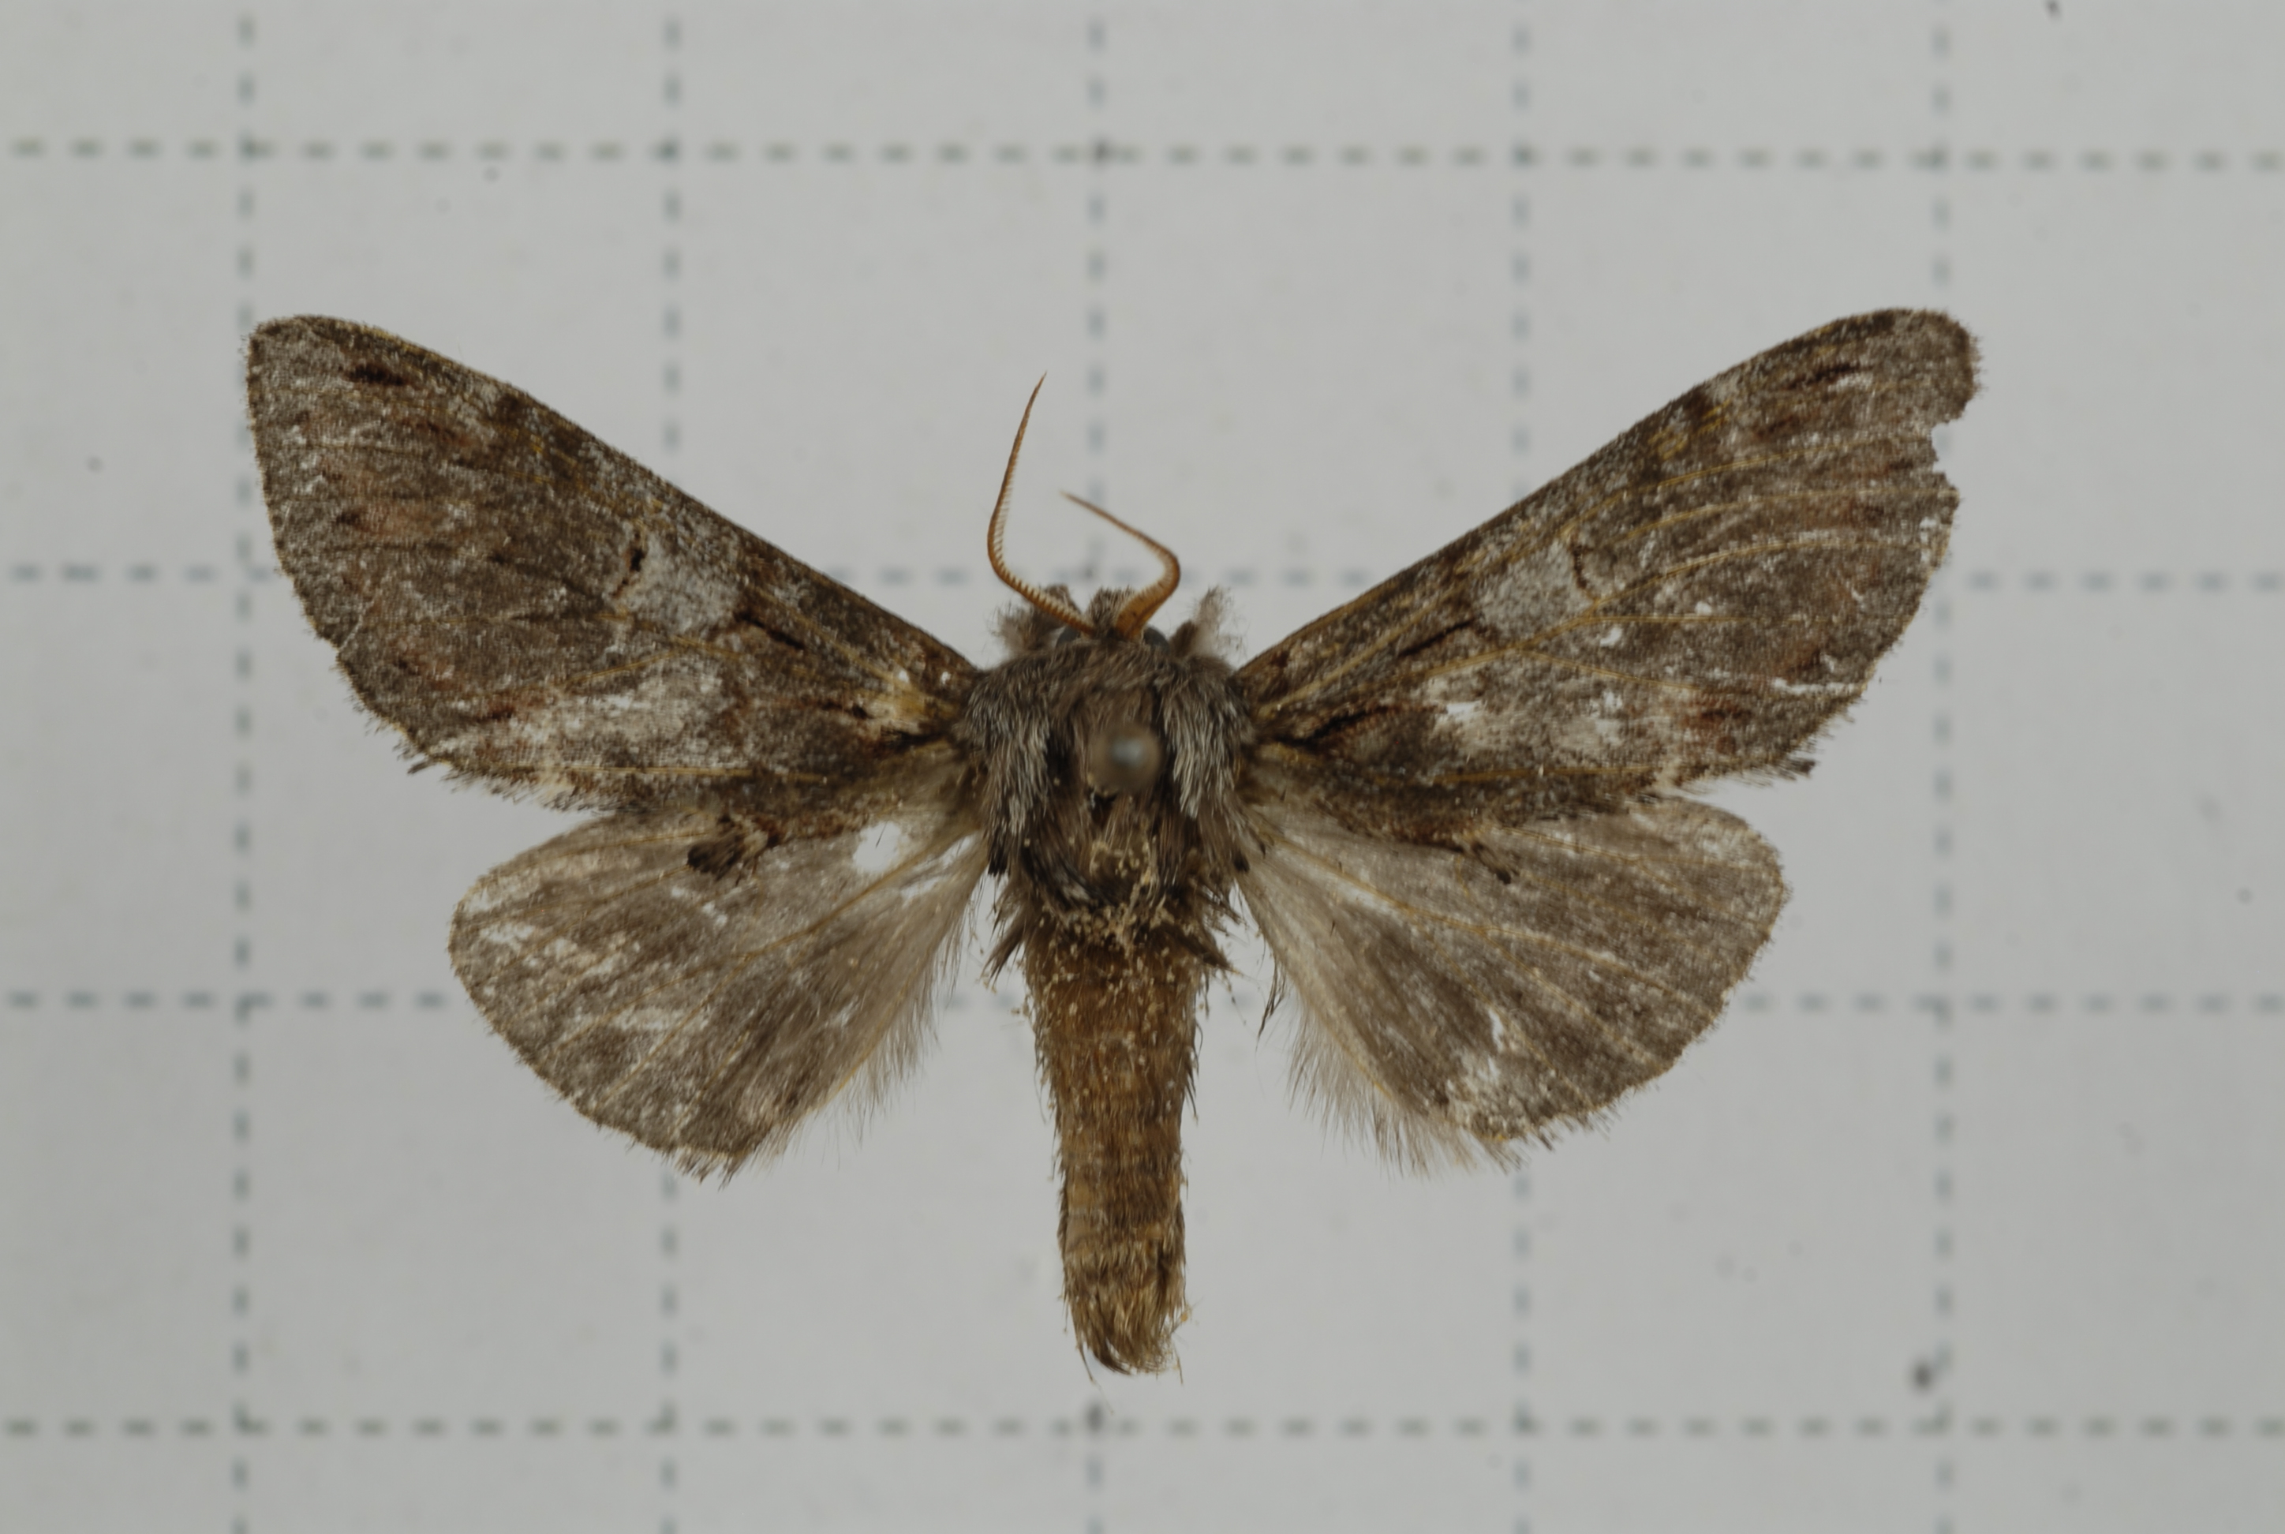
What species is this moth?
Notodonta griseotincta
